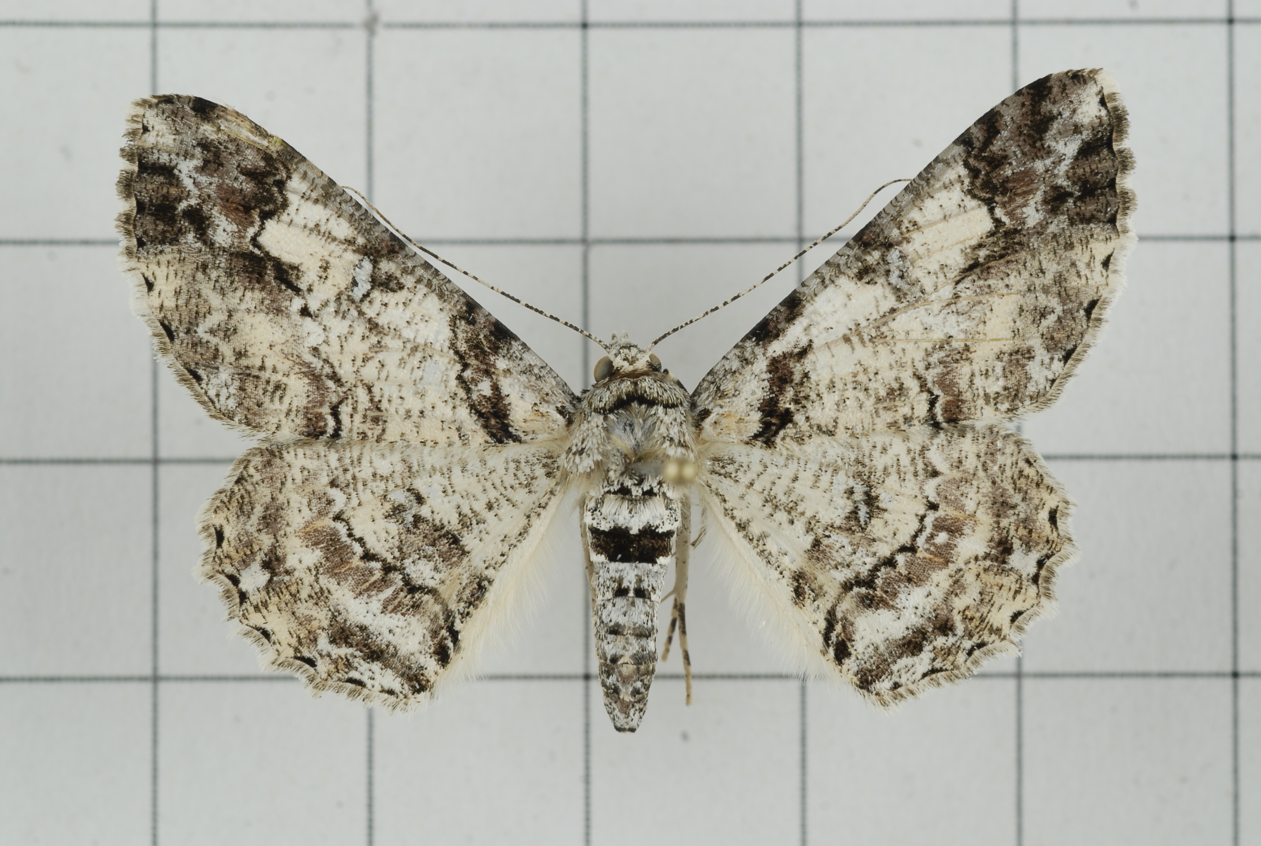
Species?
Cleora fraterna
